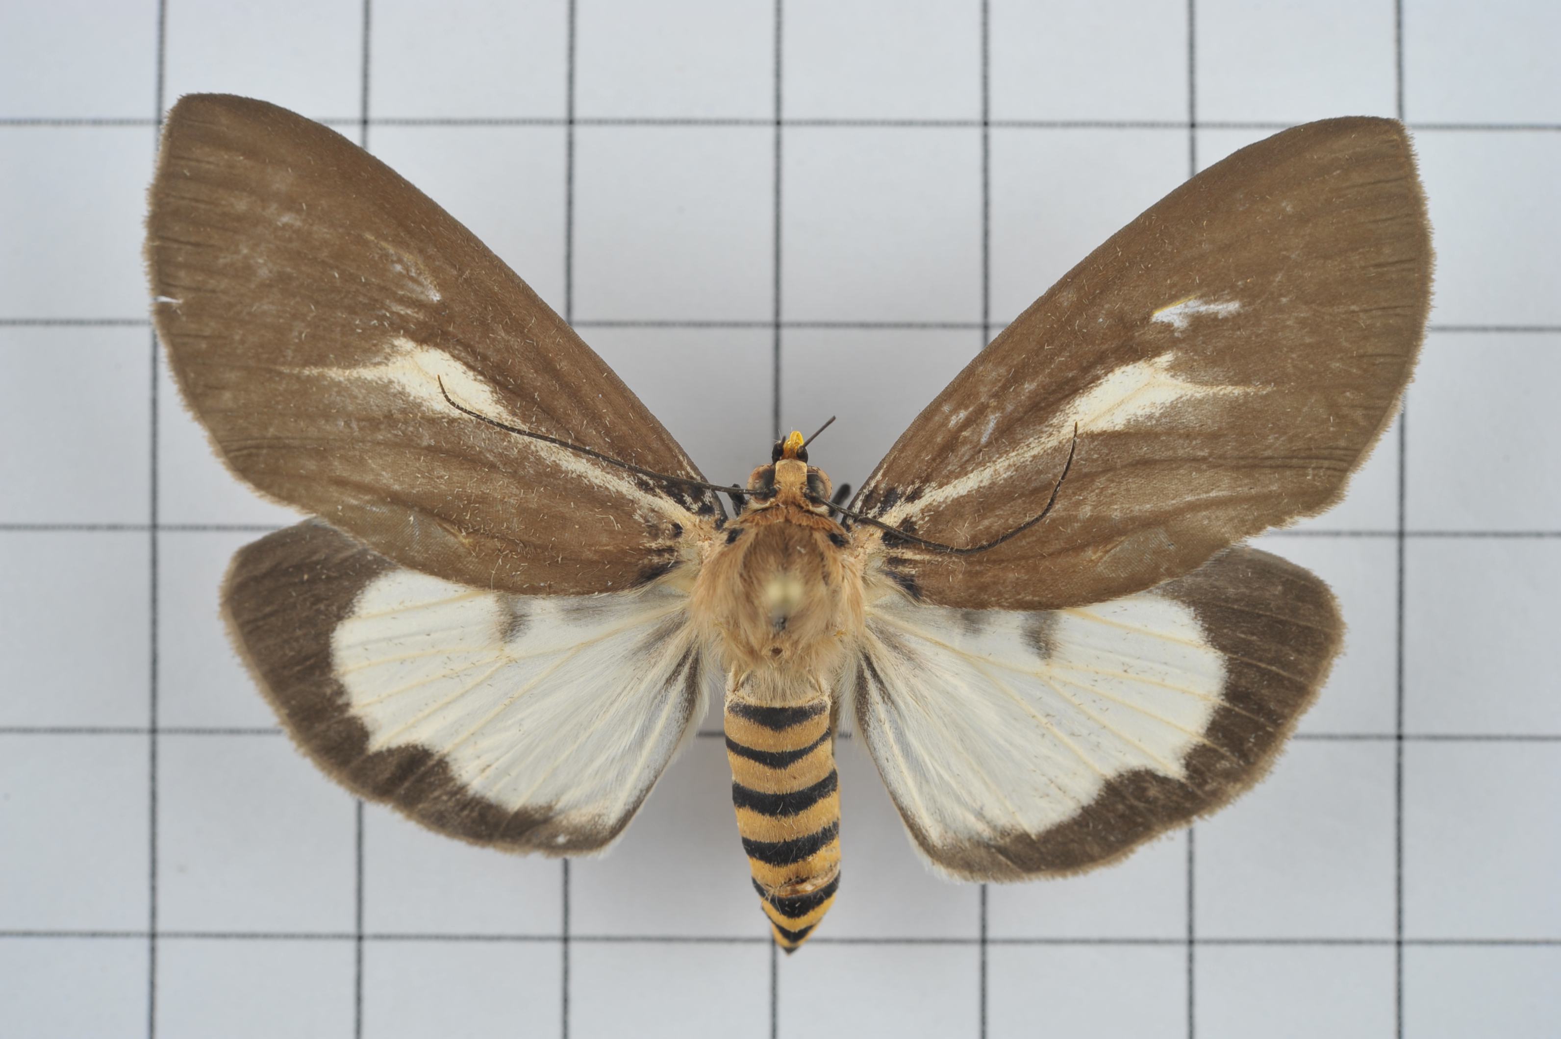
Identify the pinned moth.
Asota heliconia zebrina
